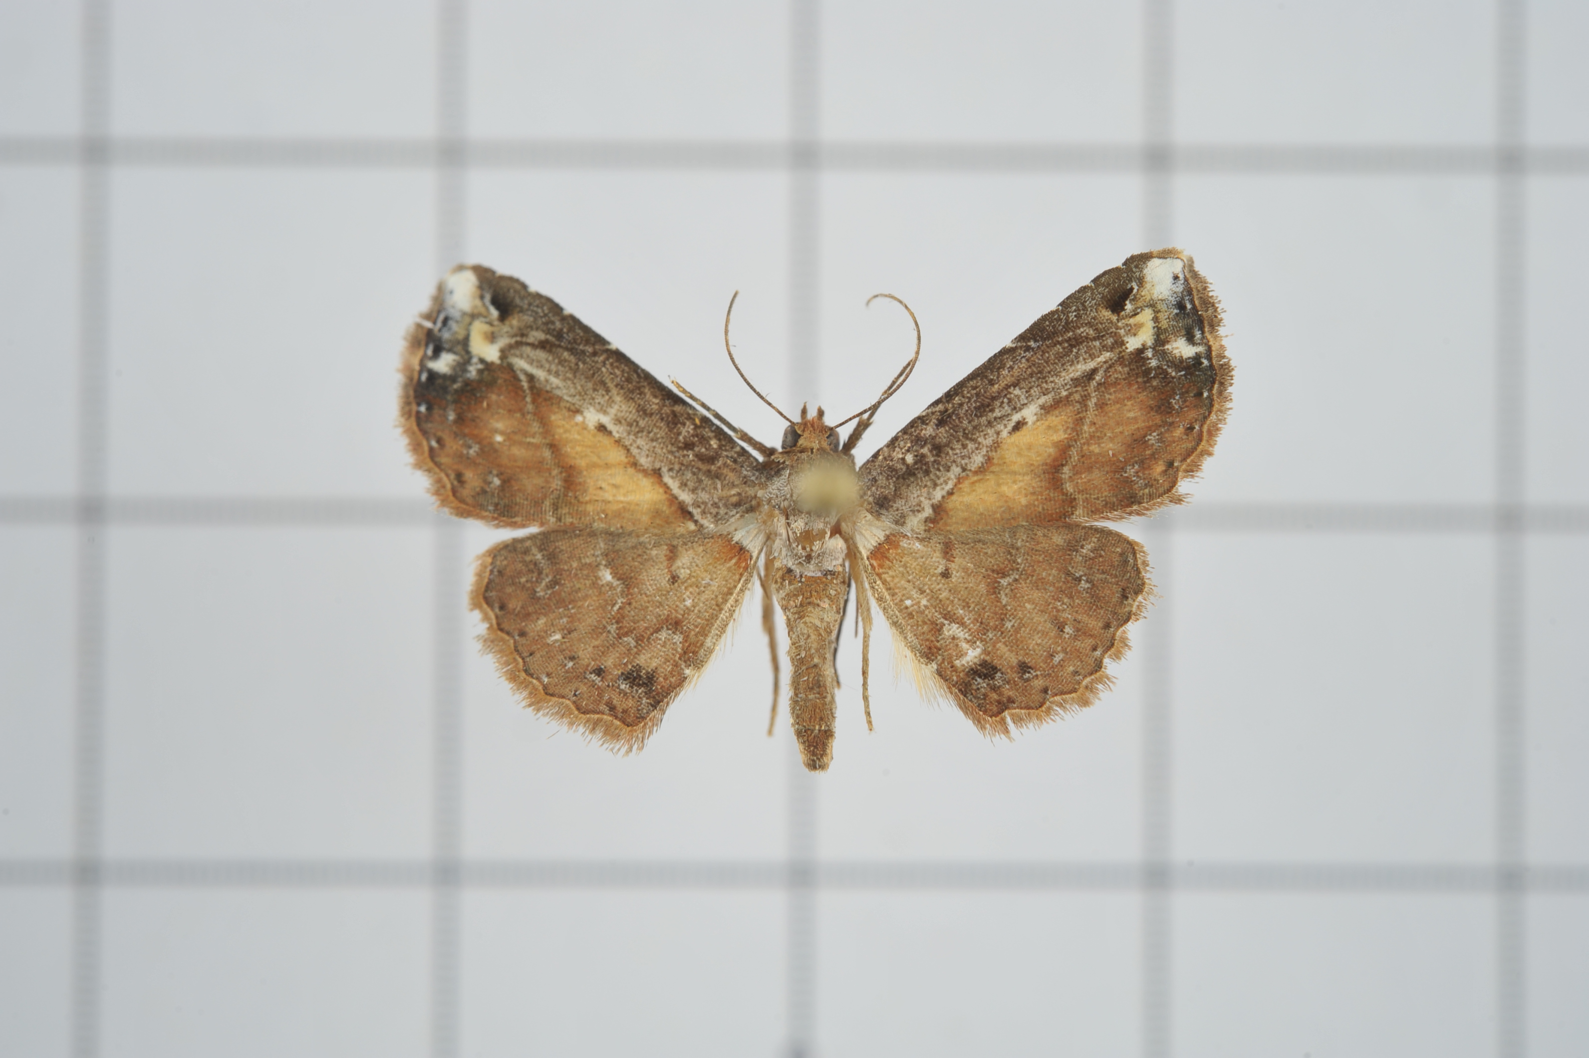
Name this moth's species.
Zurobata vacillans
